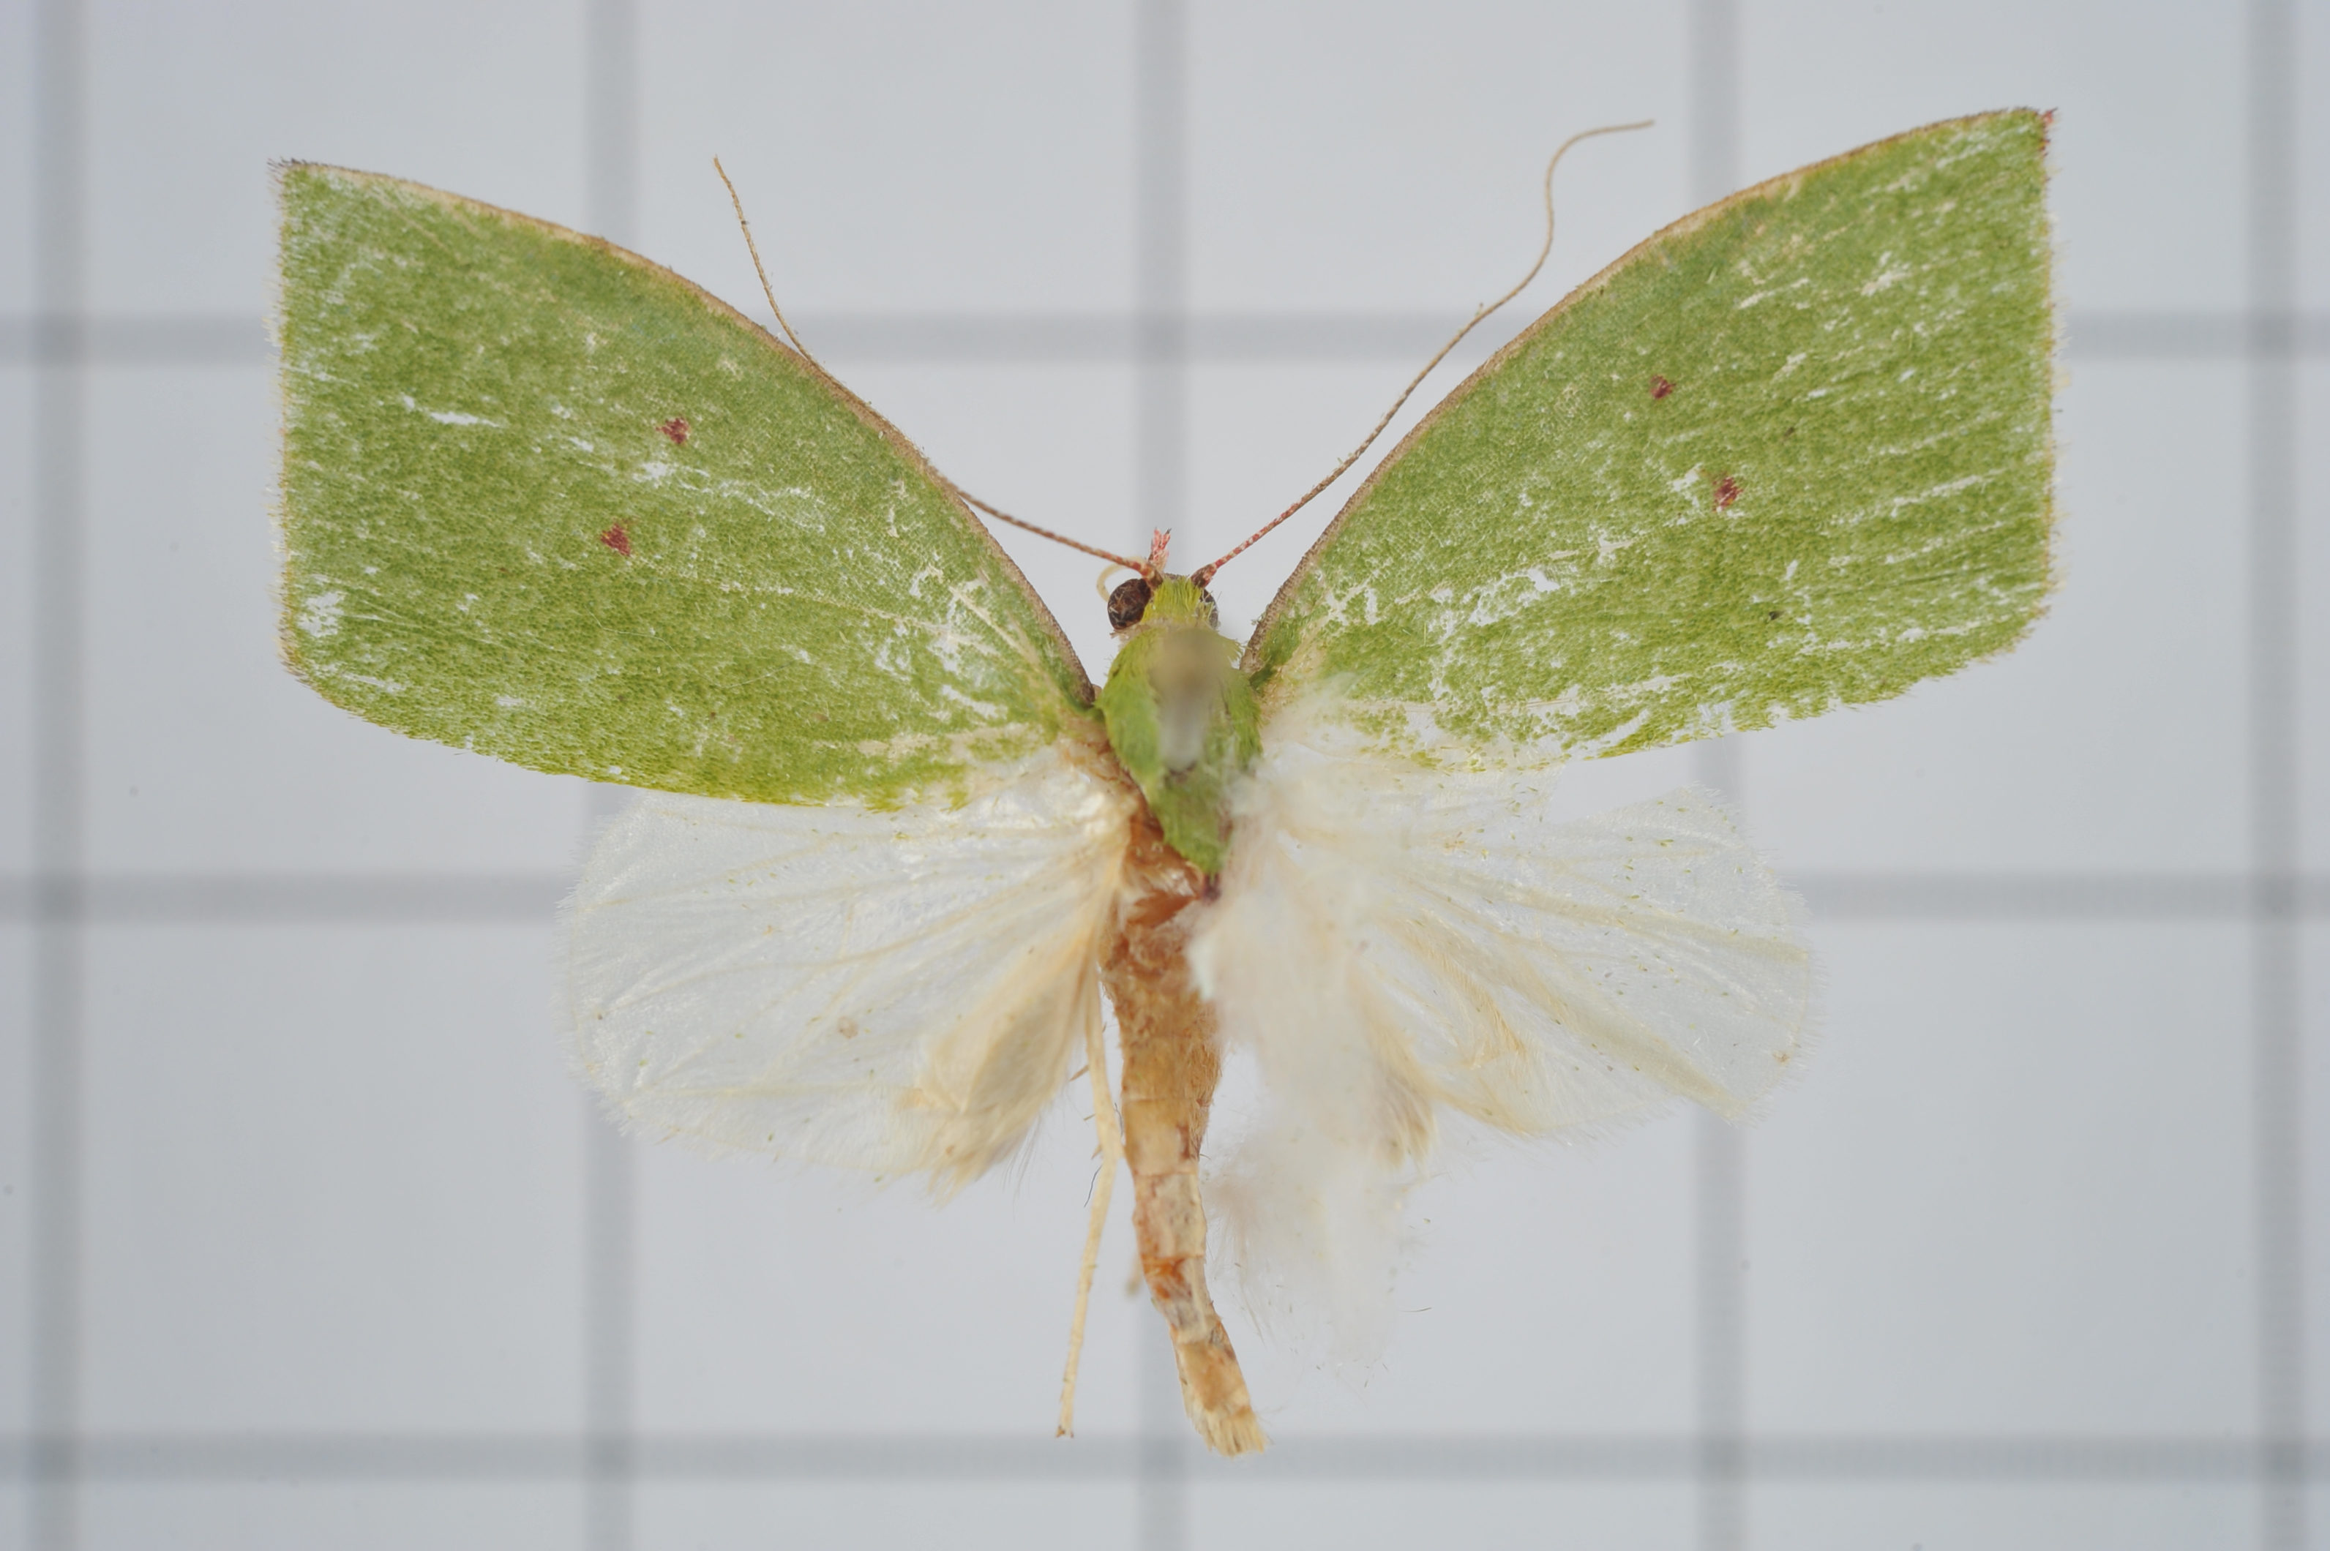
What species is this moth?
Tyana falcata
